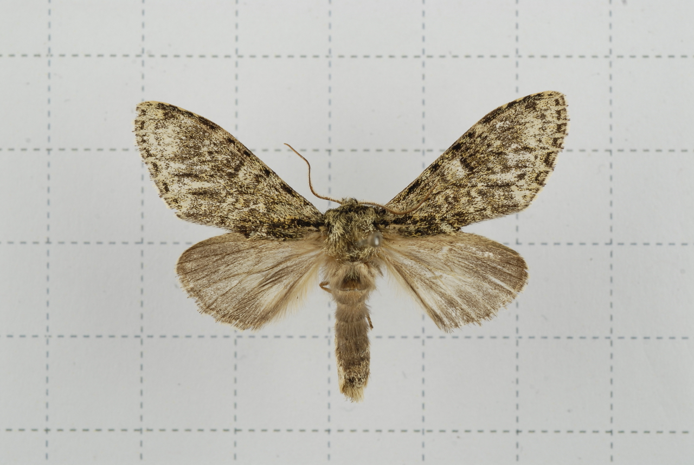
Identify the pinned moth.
Pheosiopsis cinerea formosana
